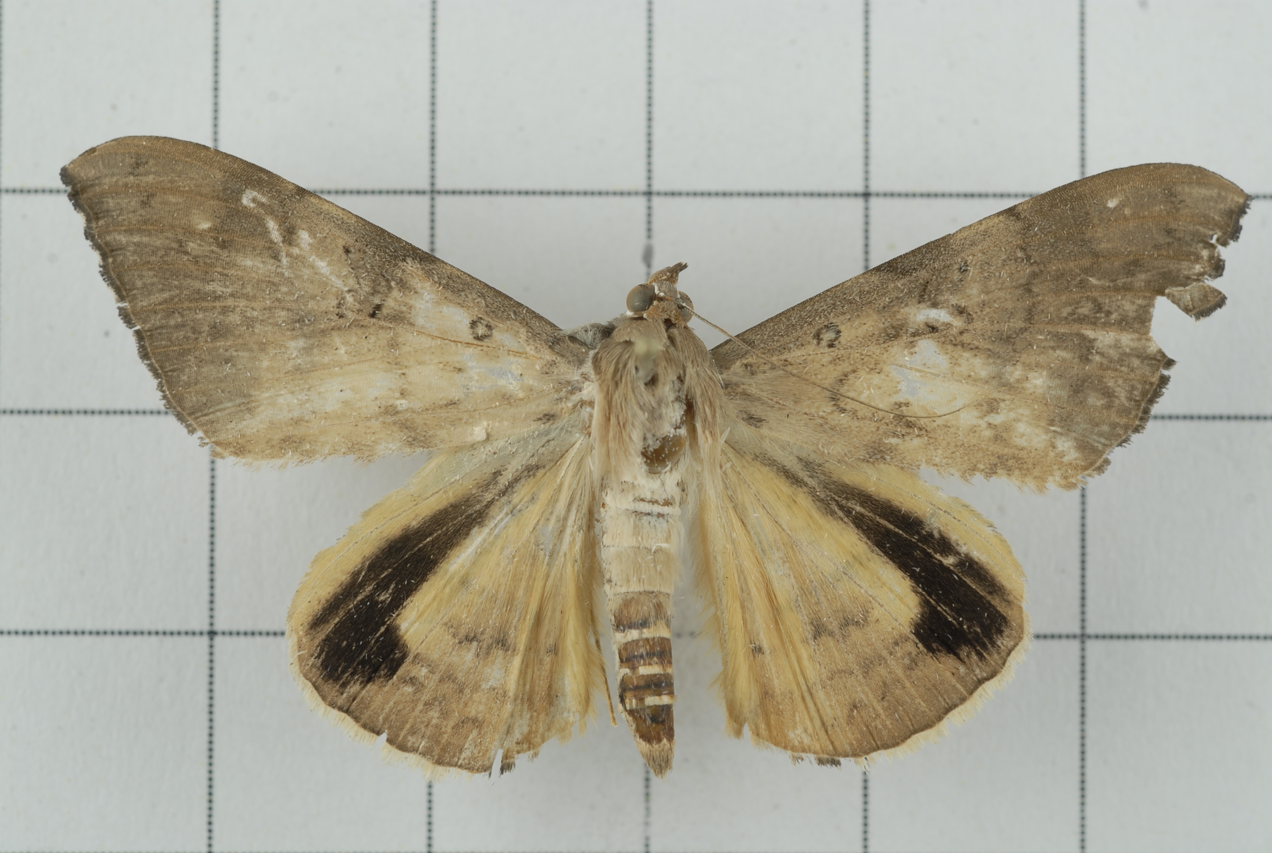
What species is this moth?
Oxyodes scrobiculata
